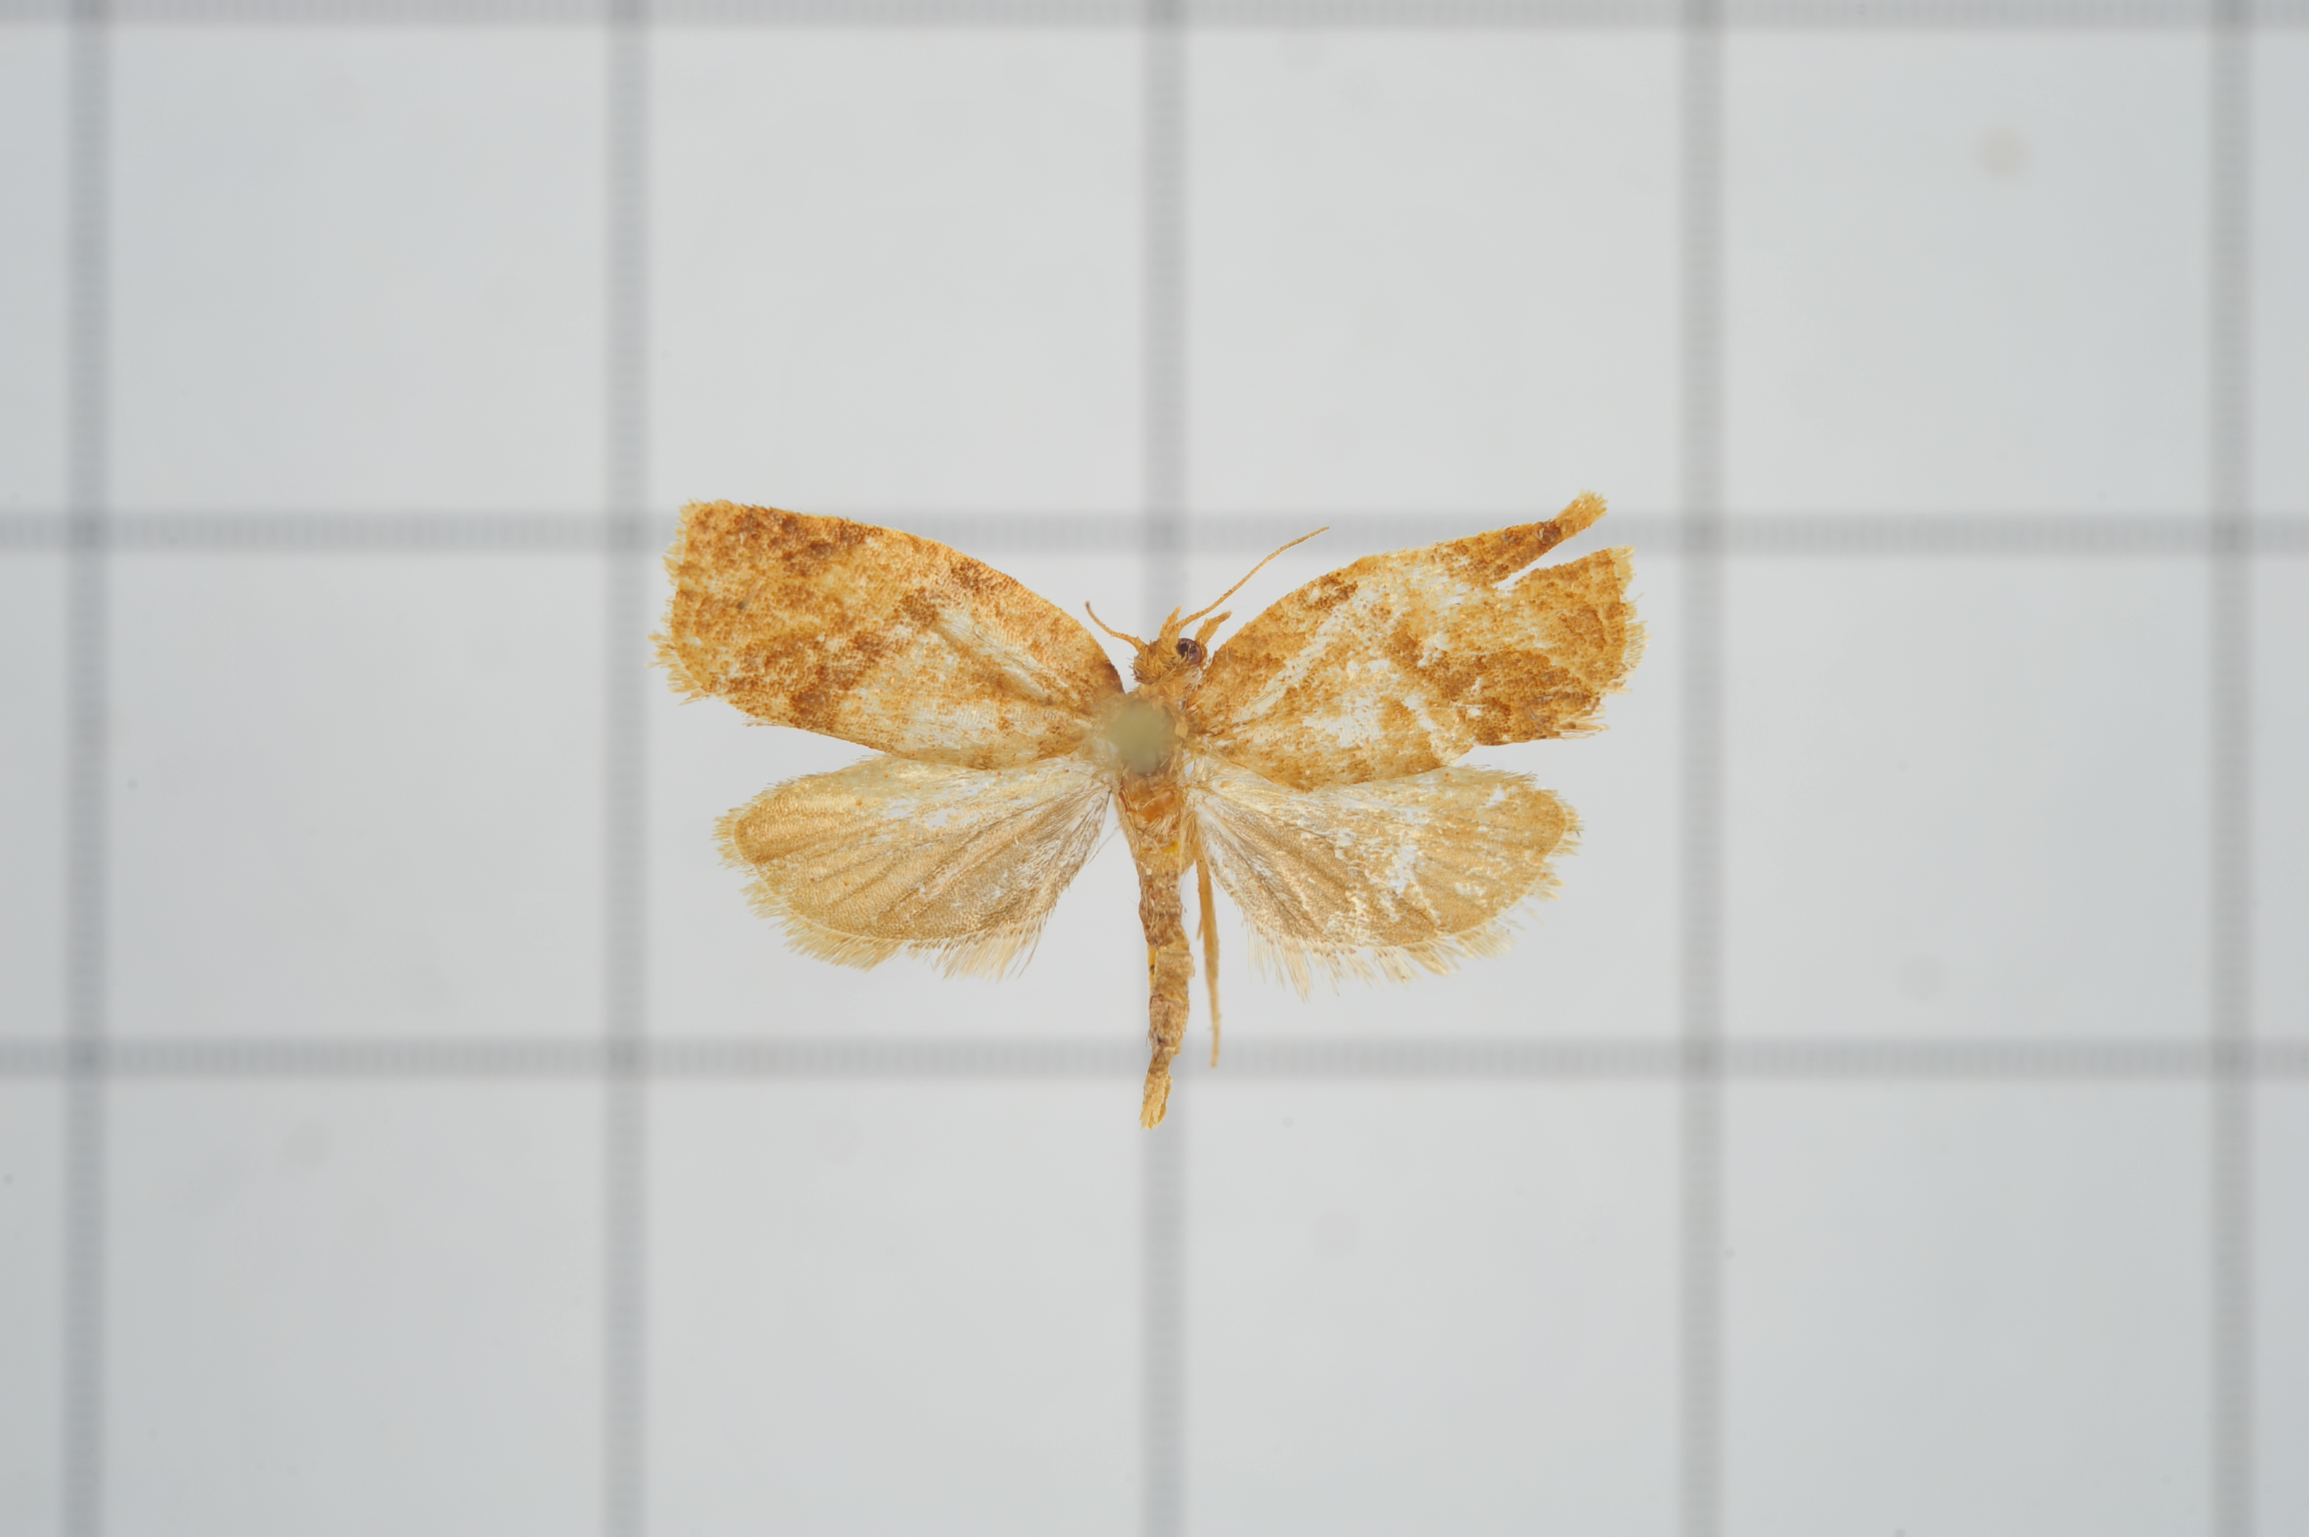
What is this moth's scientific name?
Adoxophyes orana
